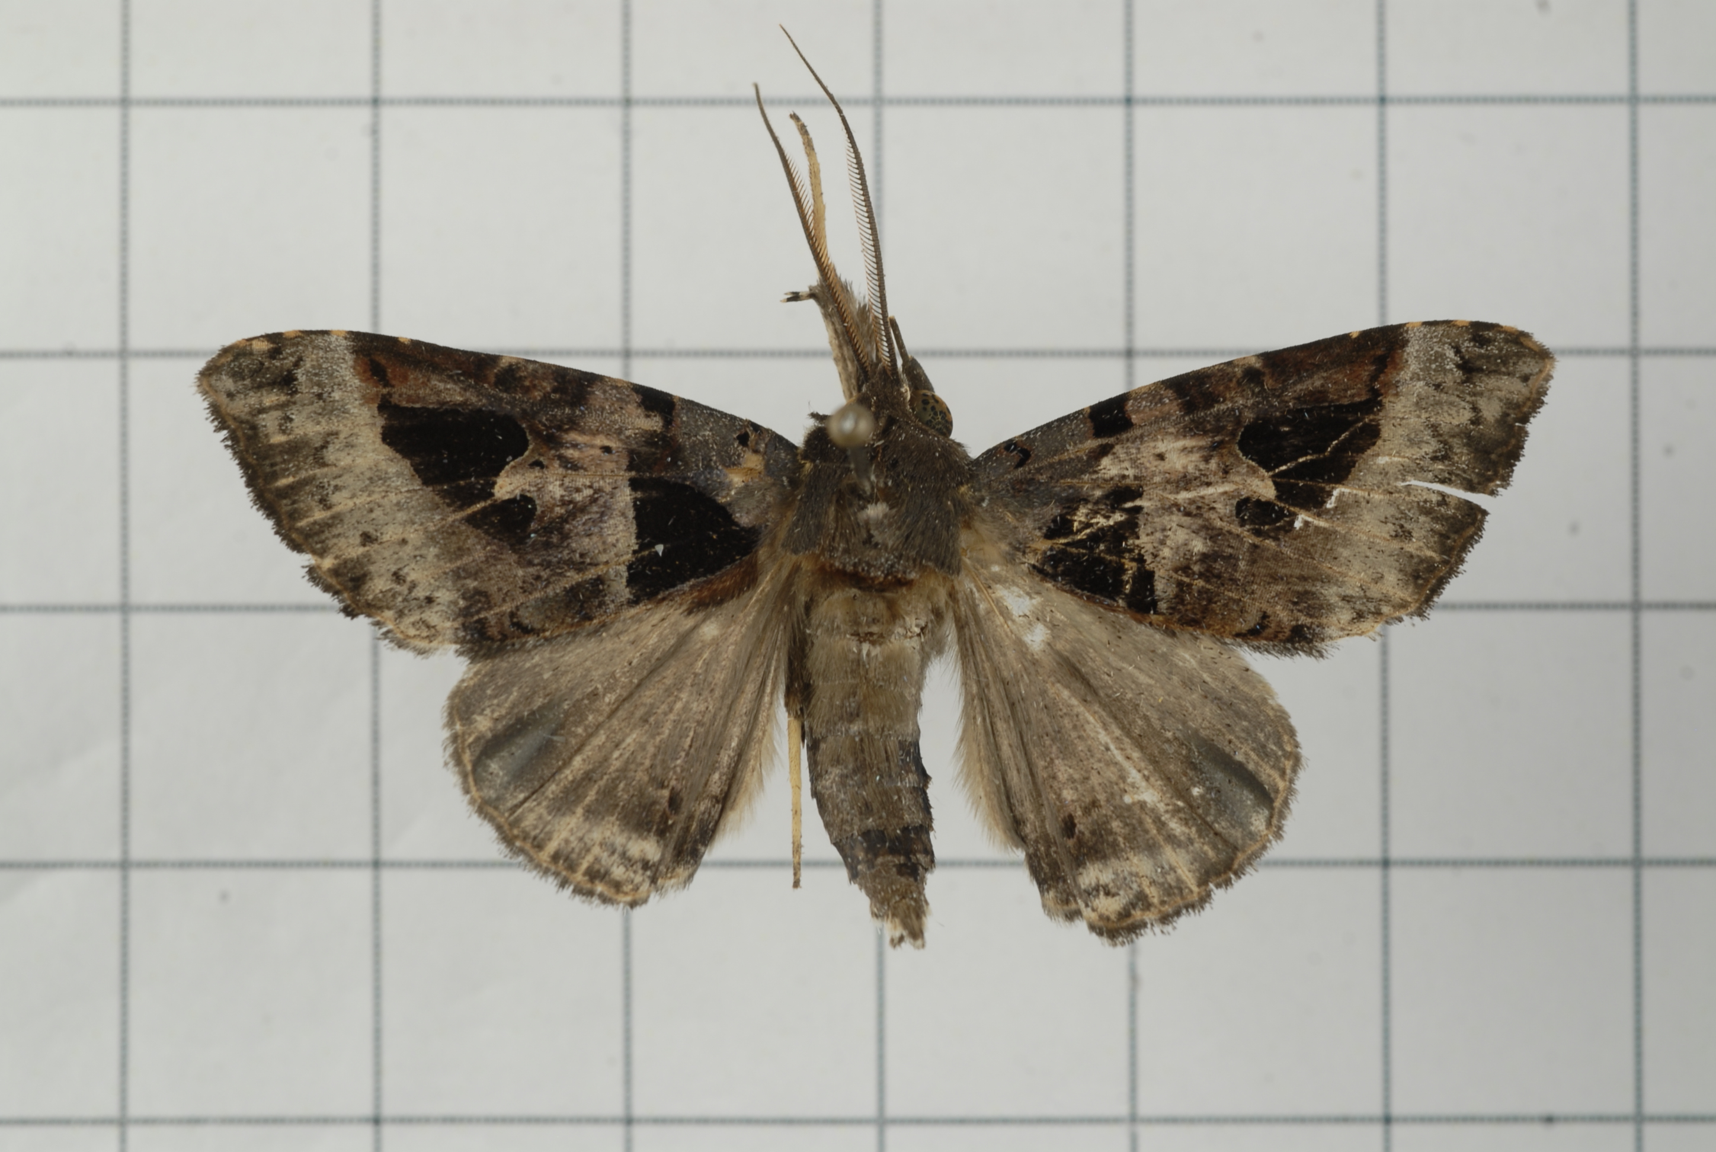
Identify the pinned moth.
Avatha chinensis
